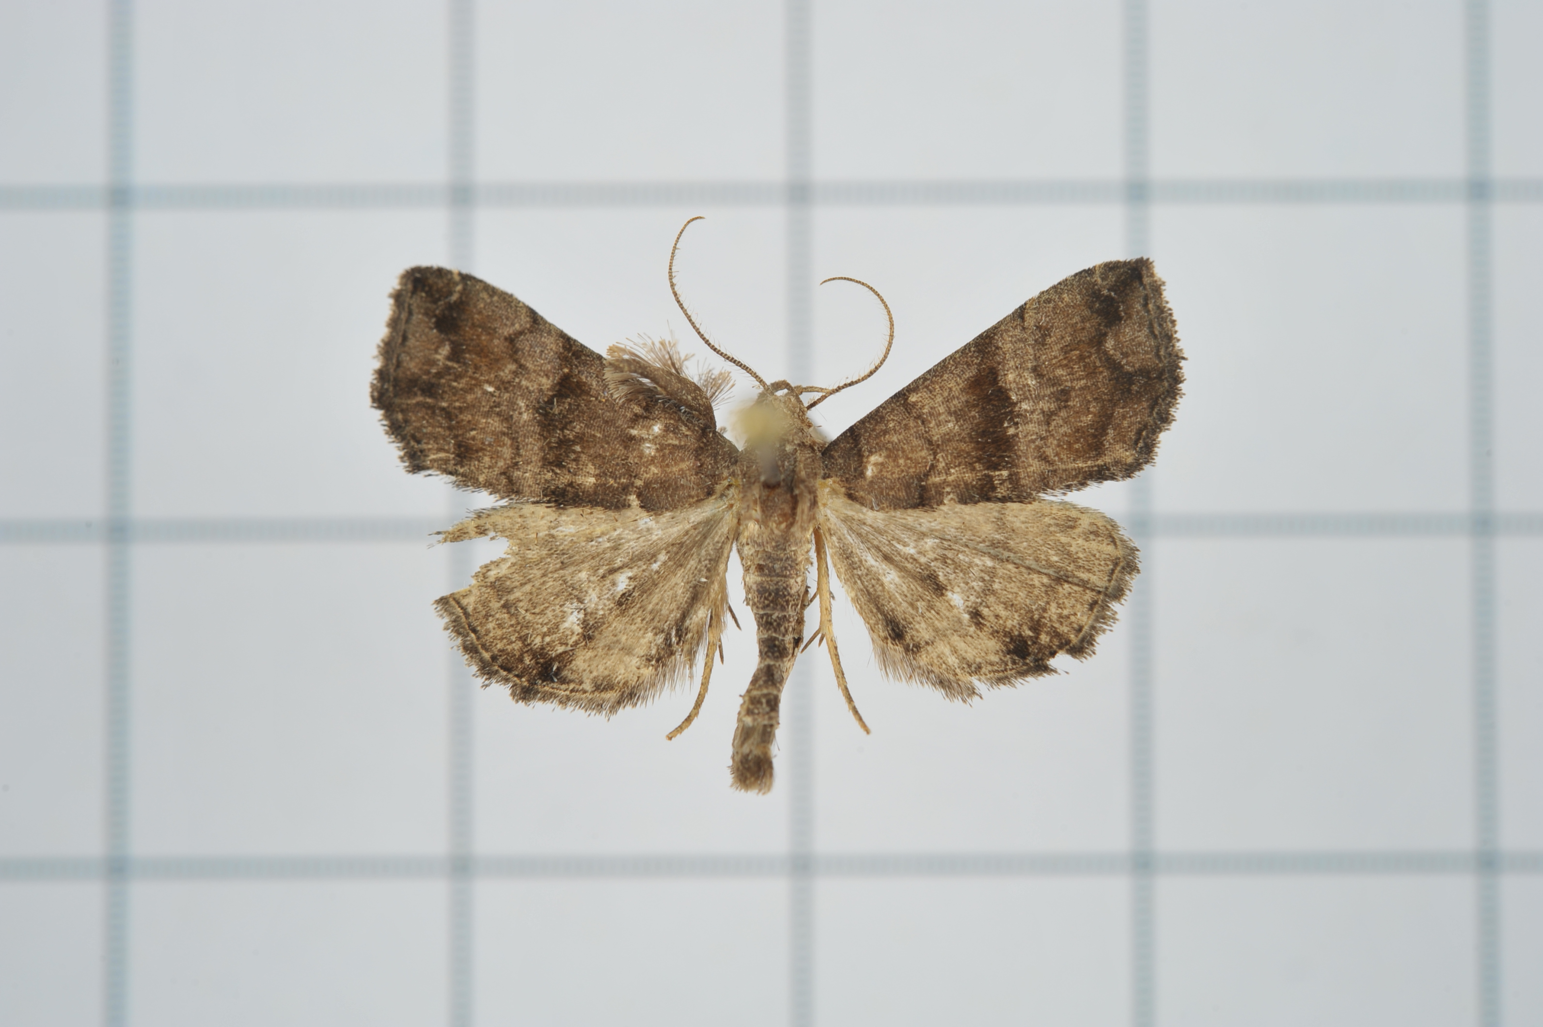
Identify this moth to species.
Hipoepa fractalis
